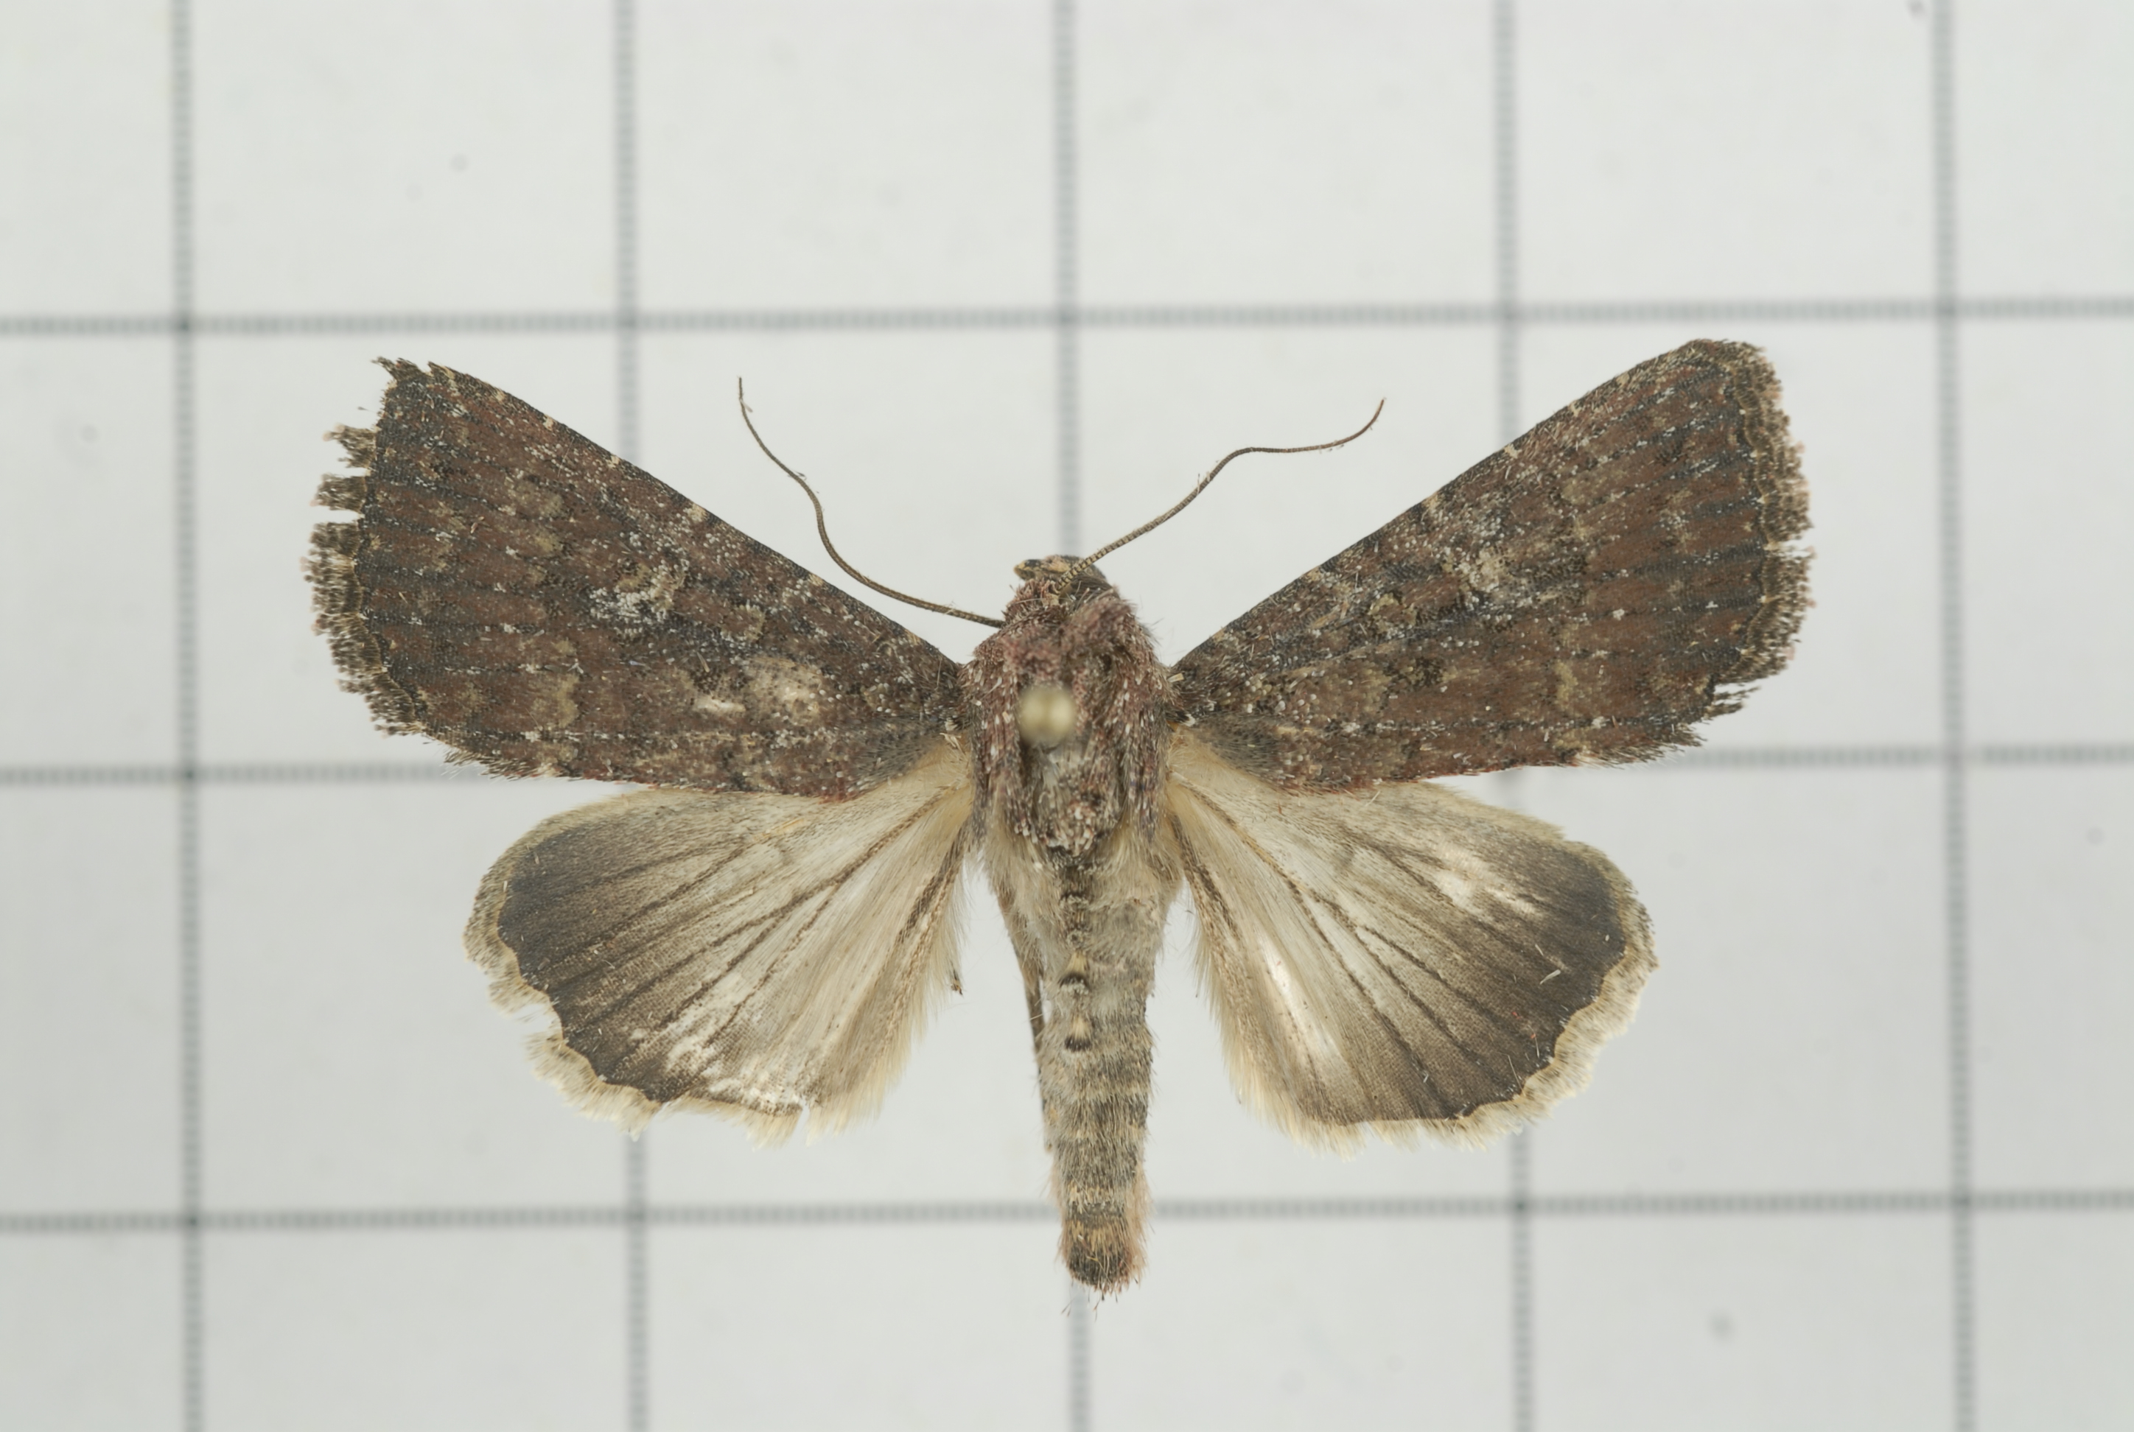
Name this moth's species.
Condica illecta
